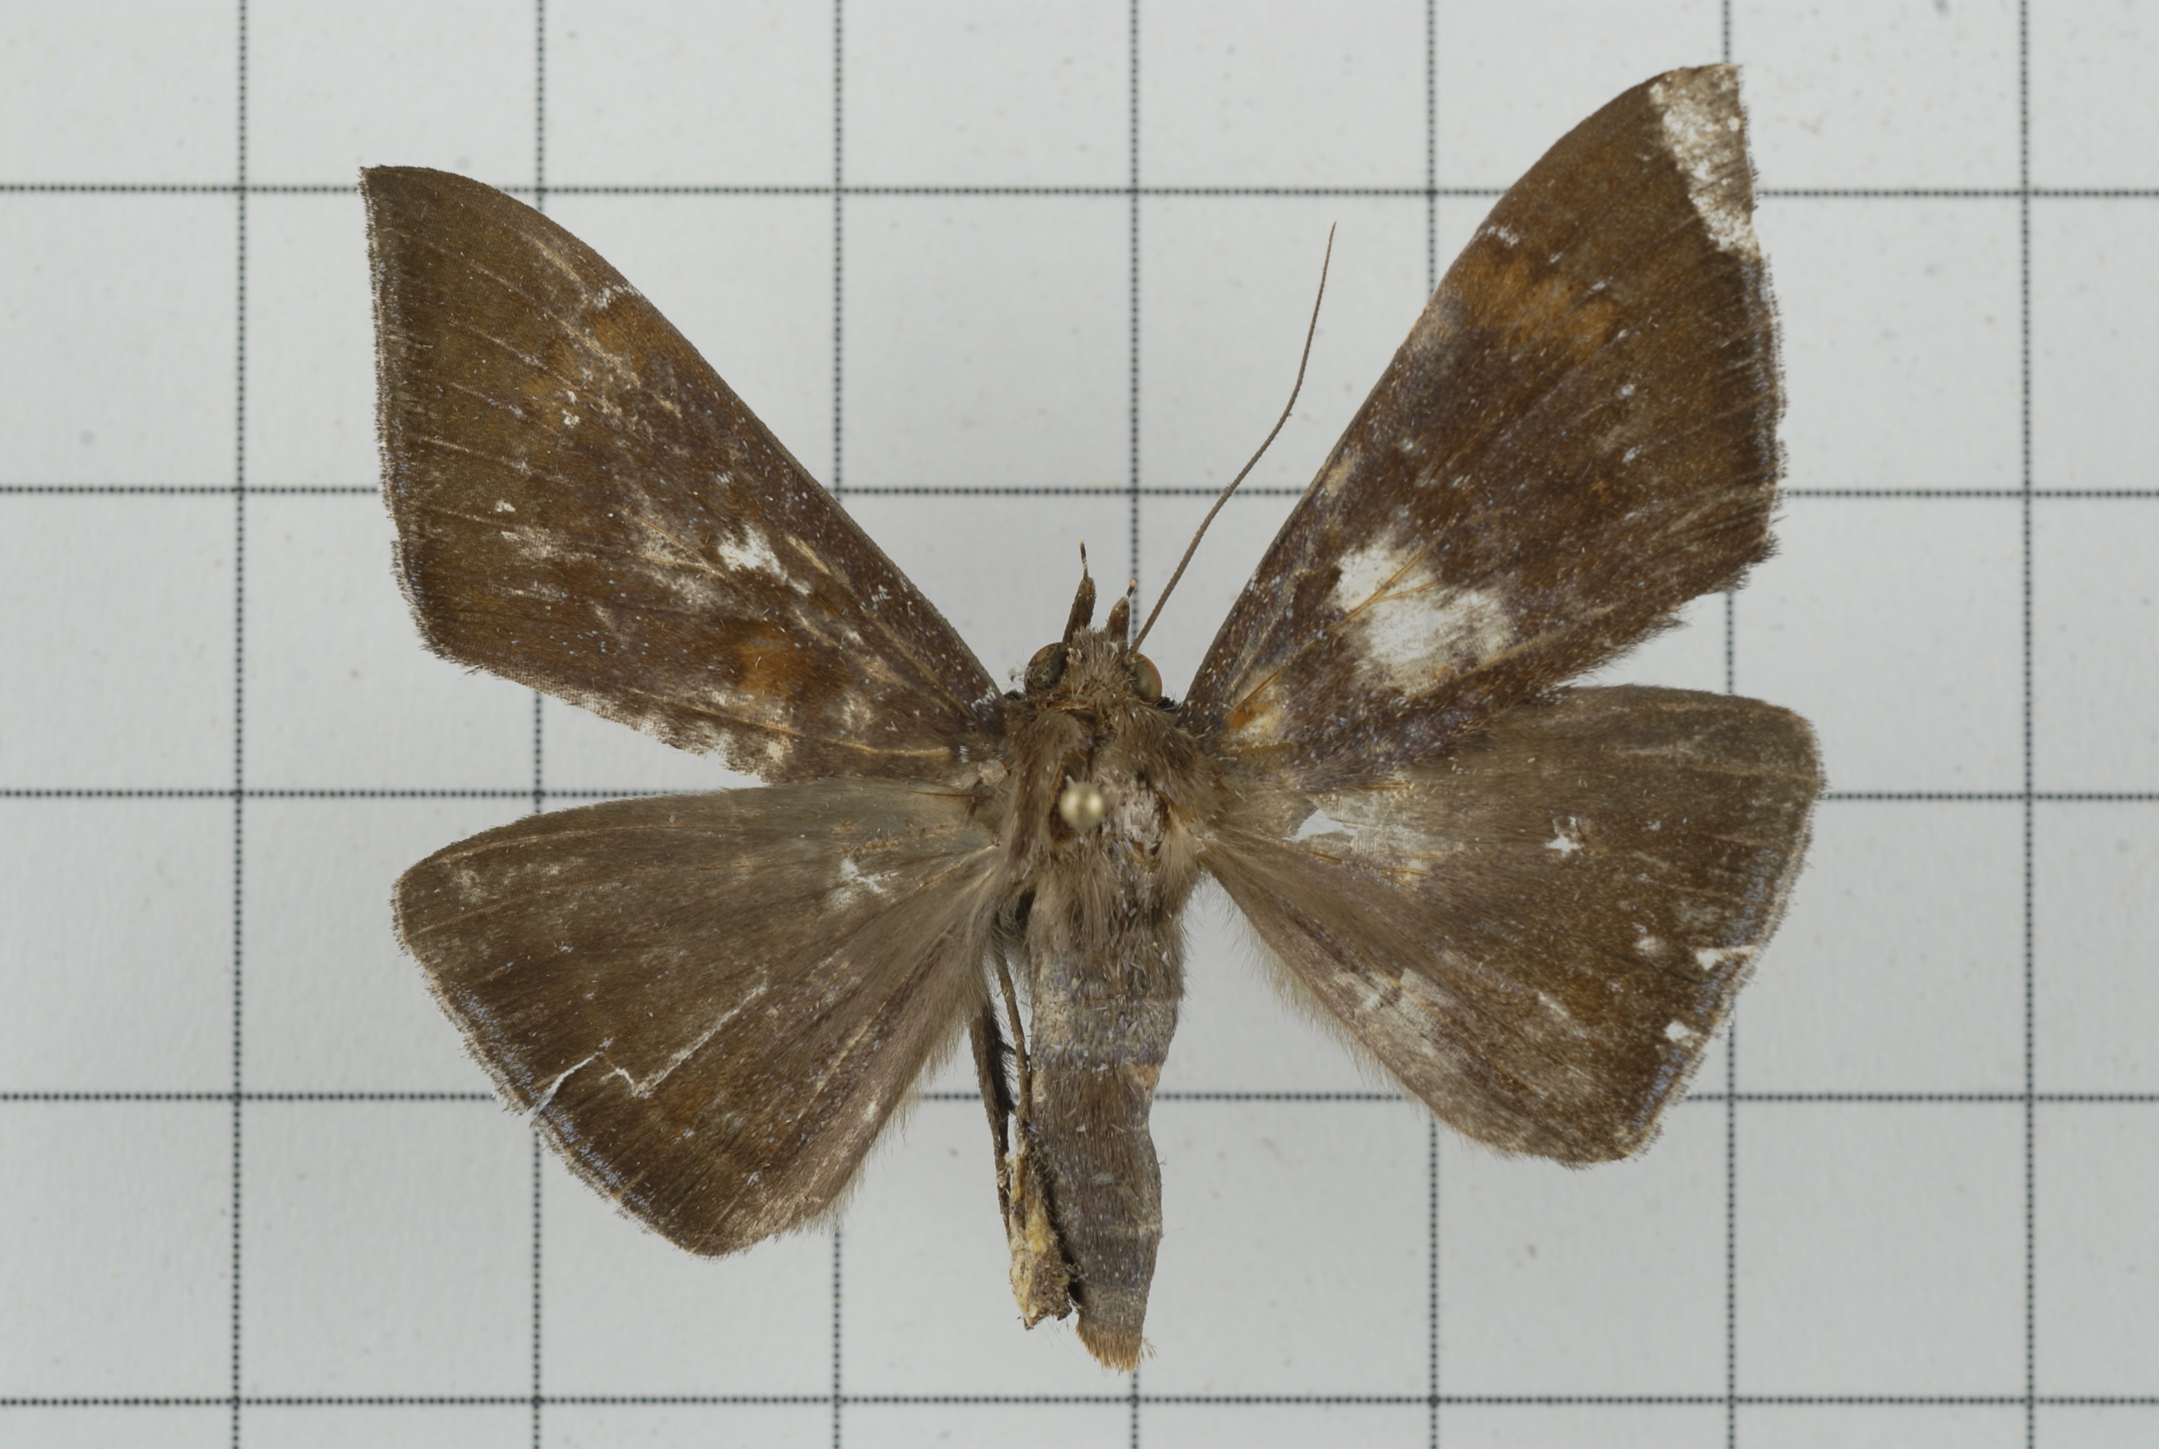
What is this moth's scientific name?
Platyja acerces
